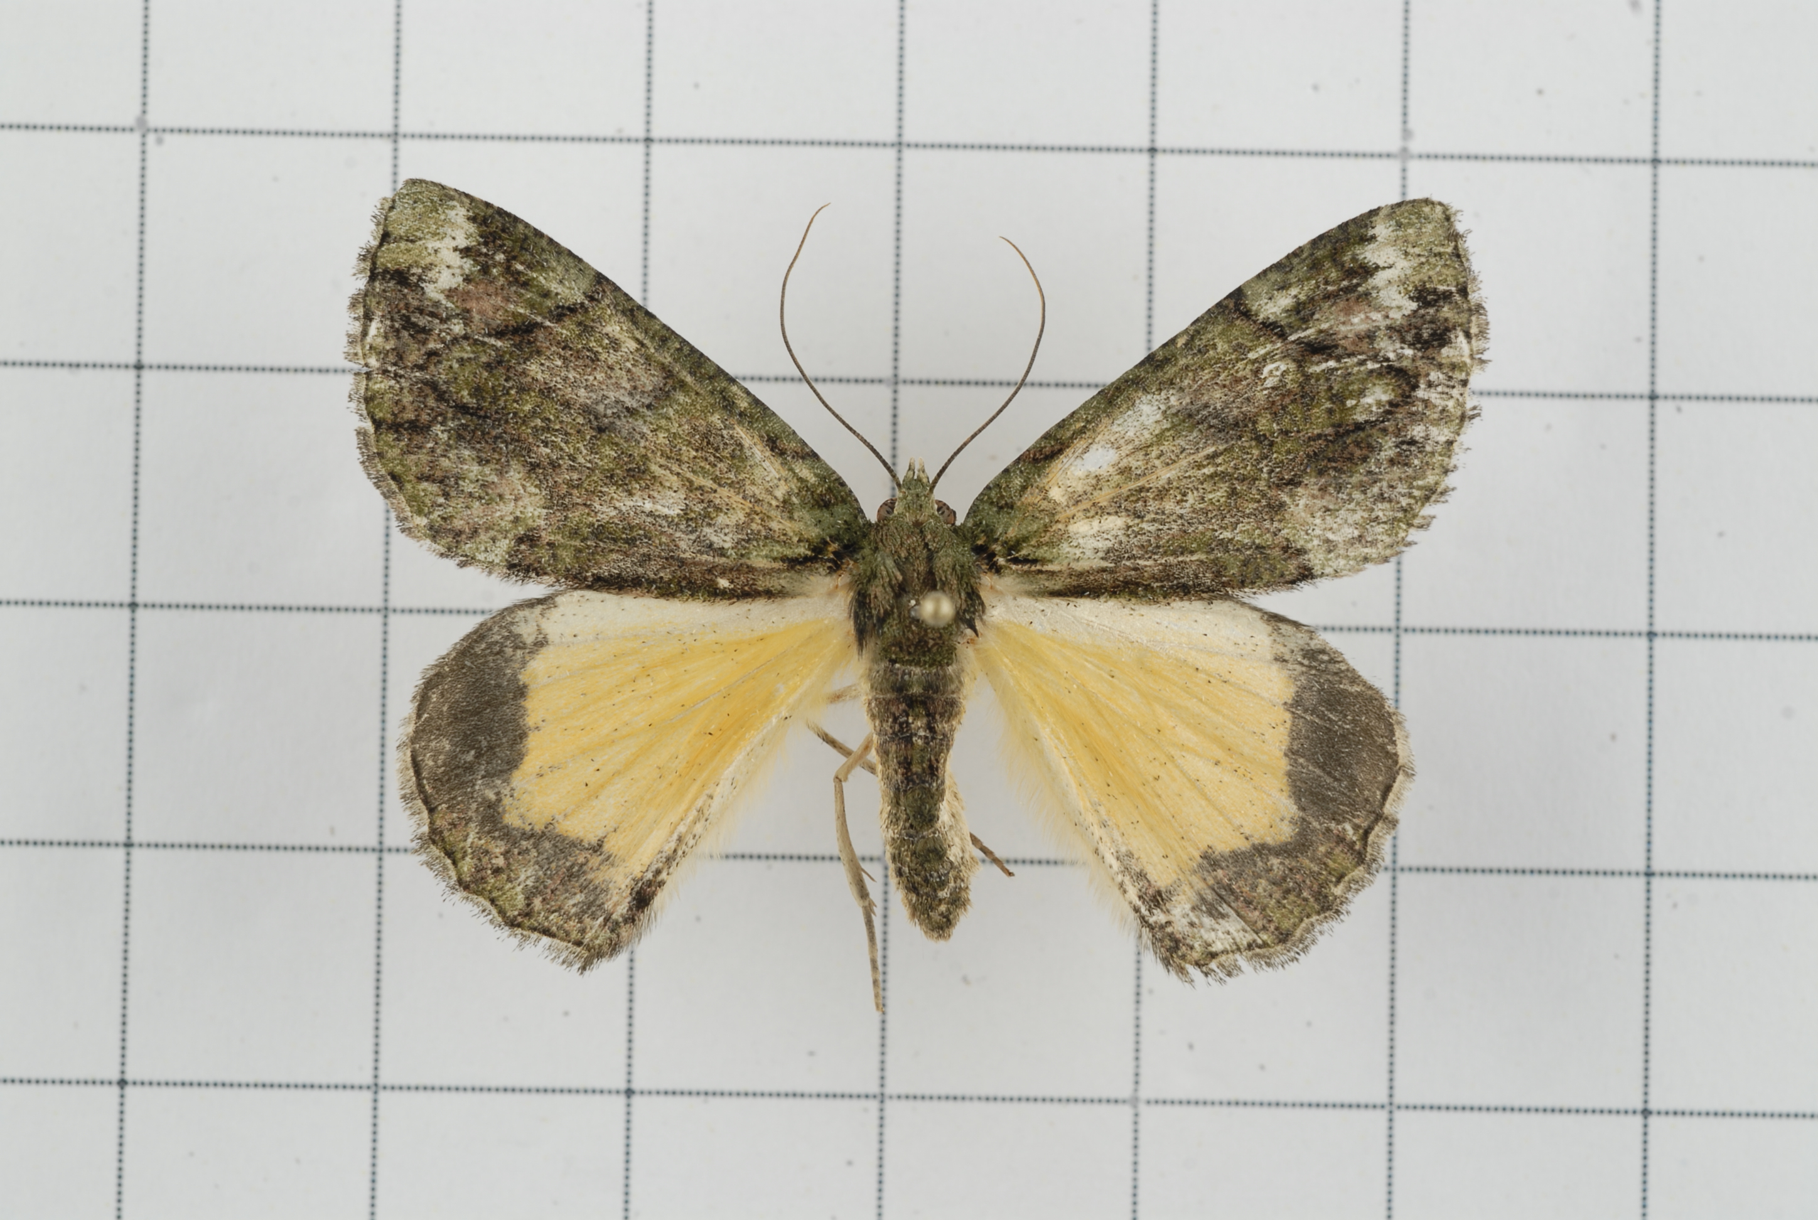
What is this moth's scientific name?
Dindica wilemani
